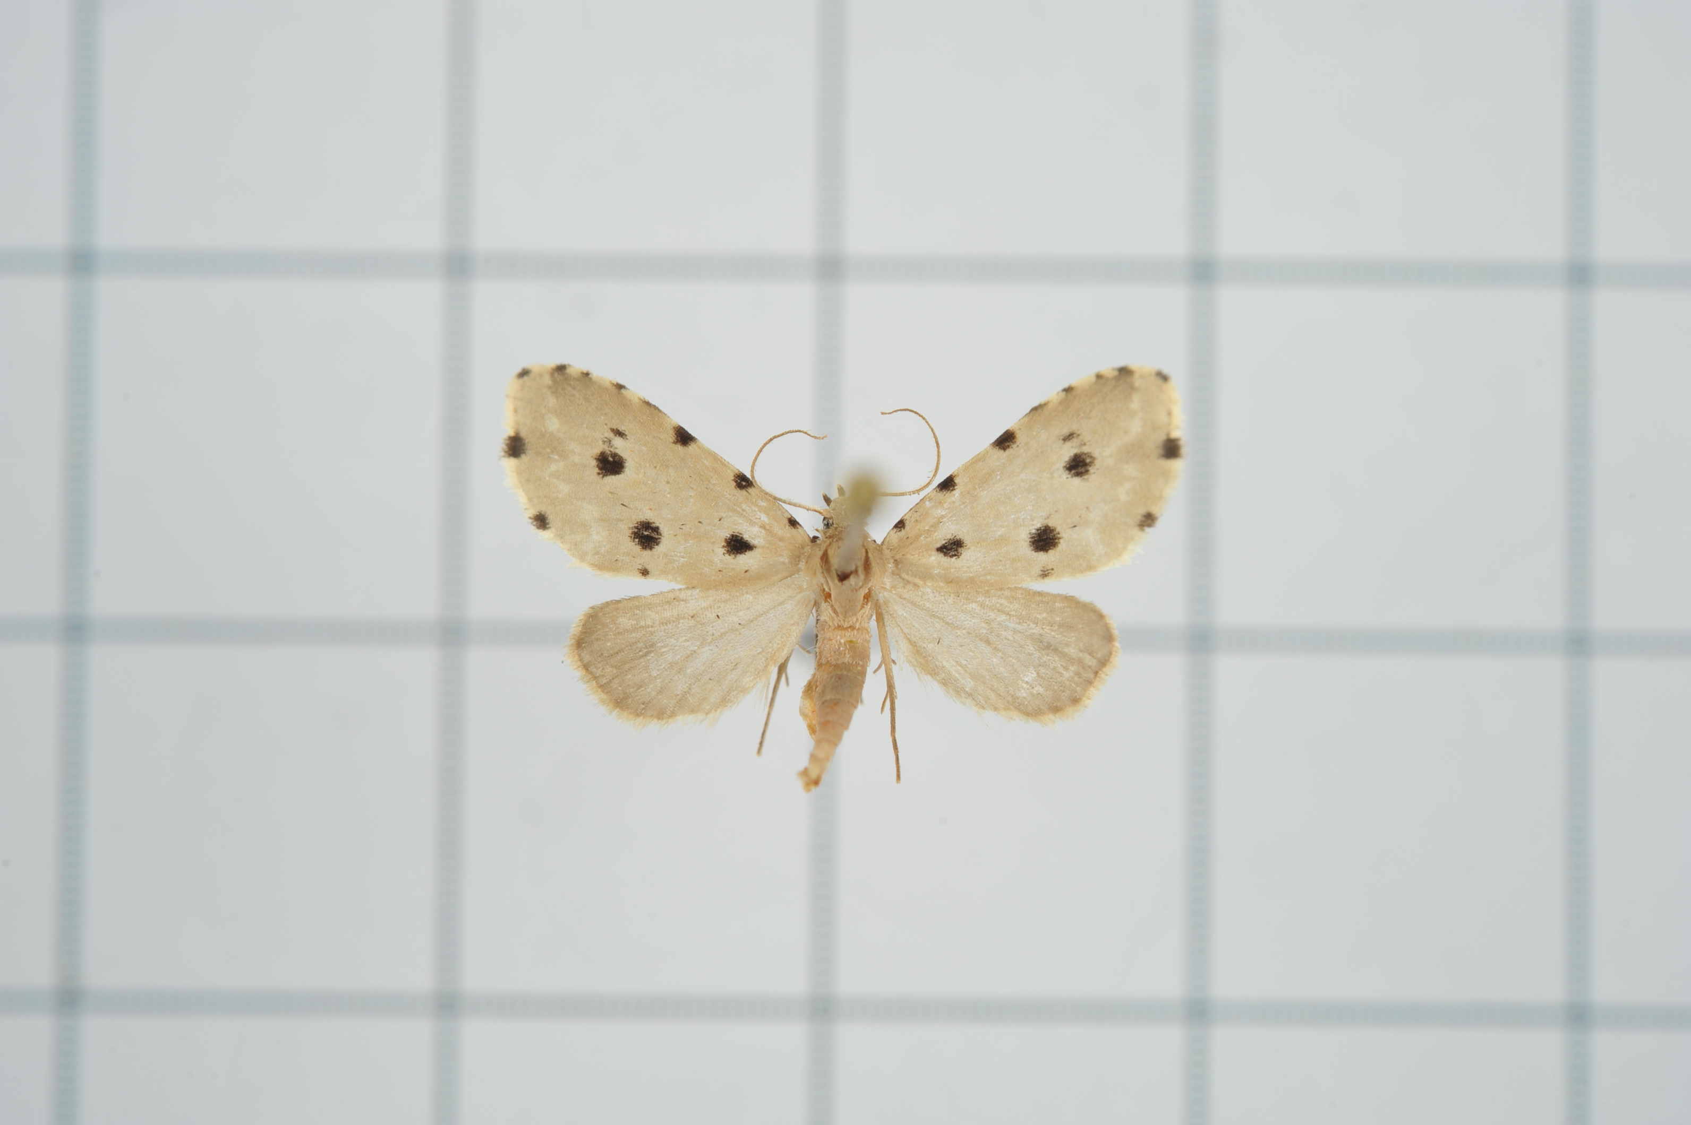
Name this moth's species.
Metaemene atrigutta
